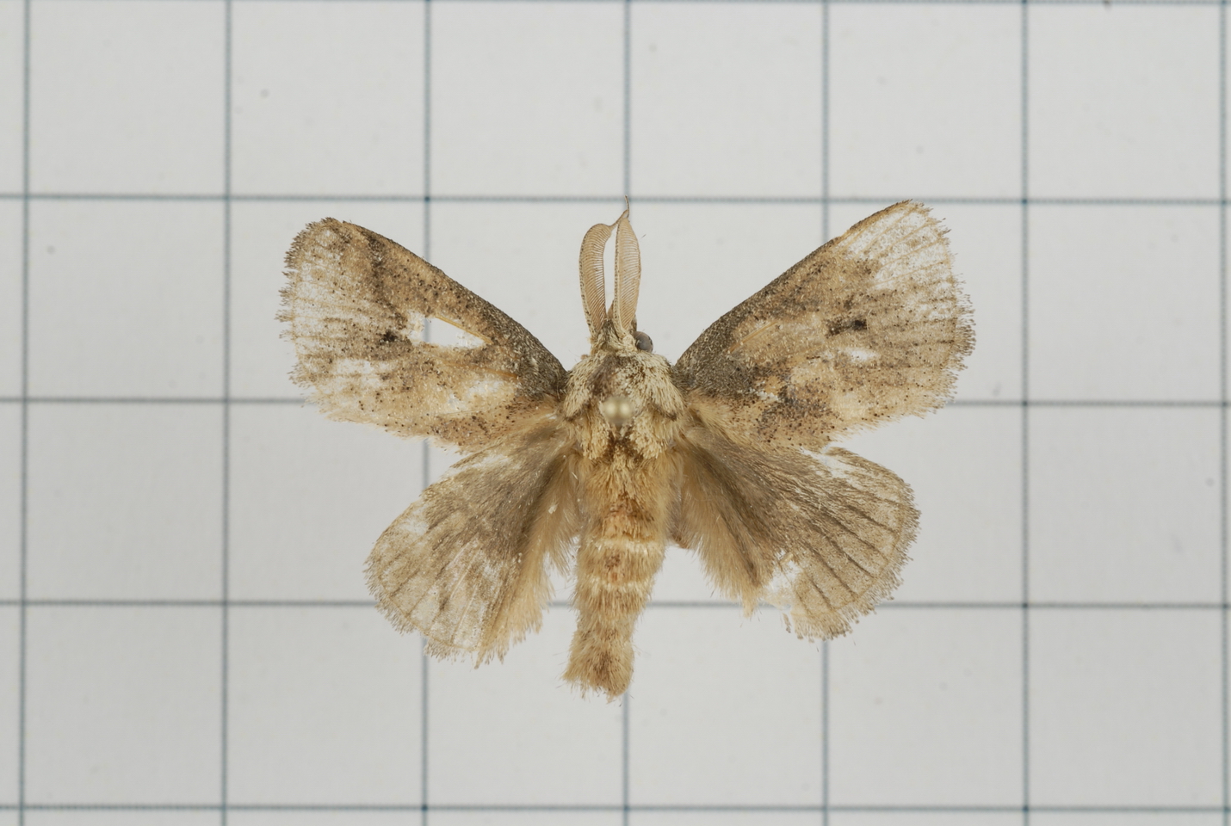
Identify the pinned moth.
Susica sinensis
